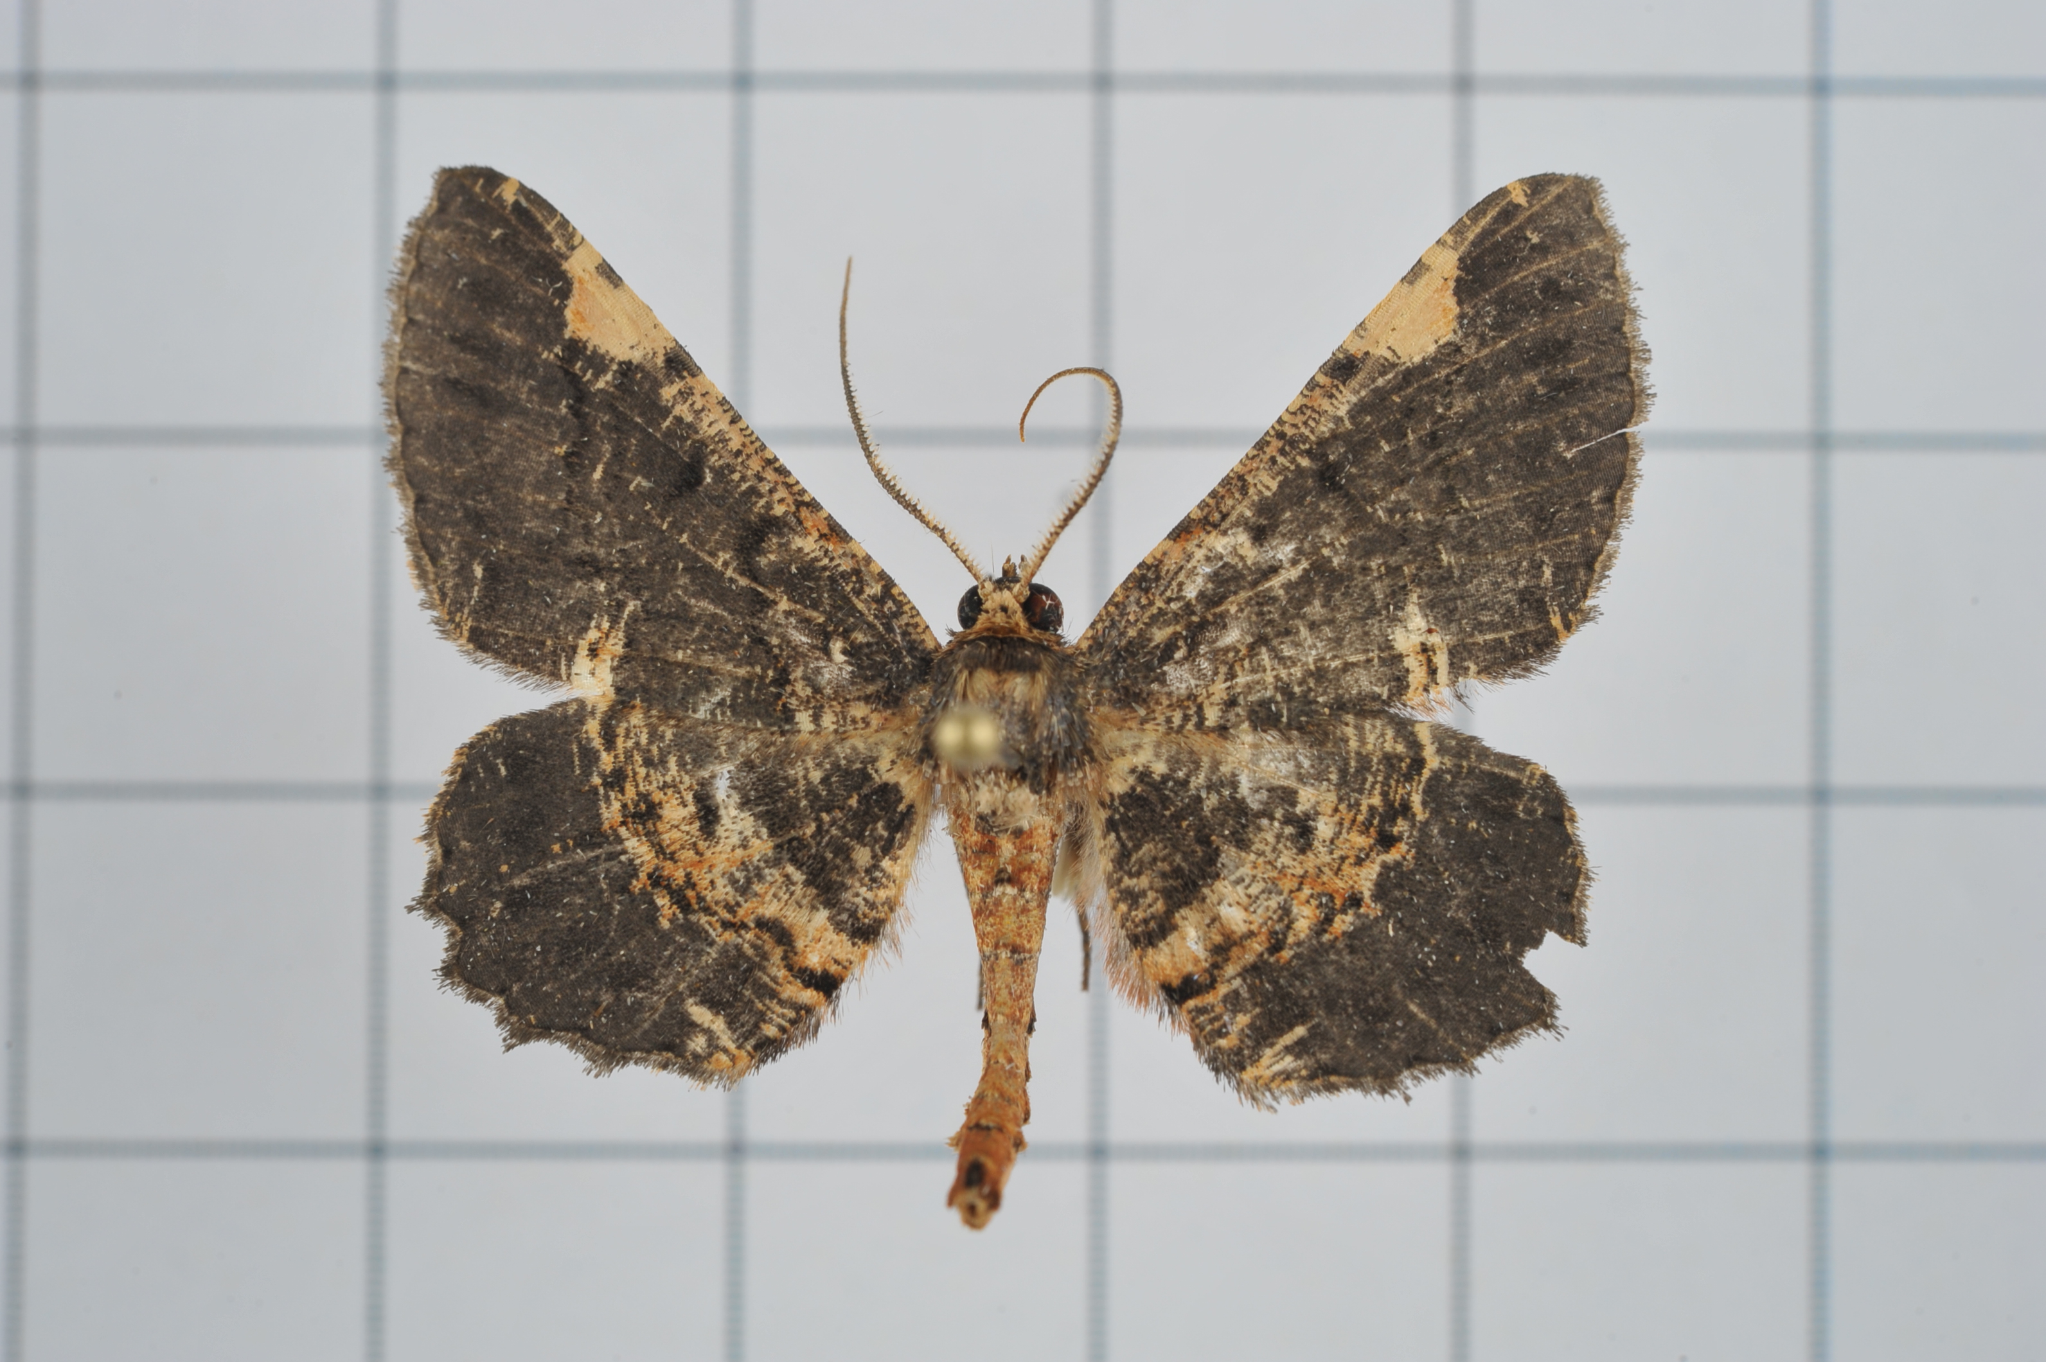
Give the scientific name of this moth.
Abaciscus costimacula
